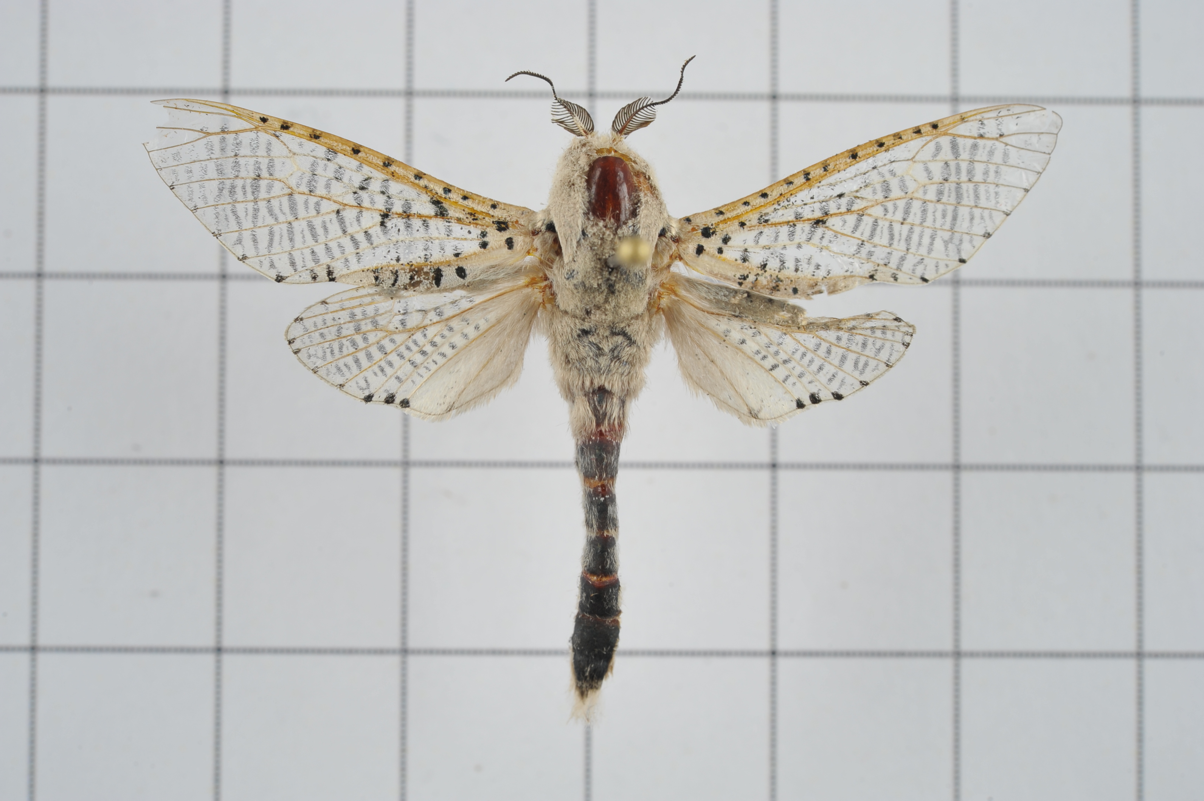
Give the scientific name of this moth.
Polyphagozerra coffeae
